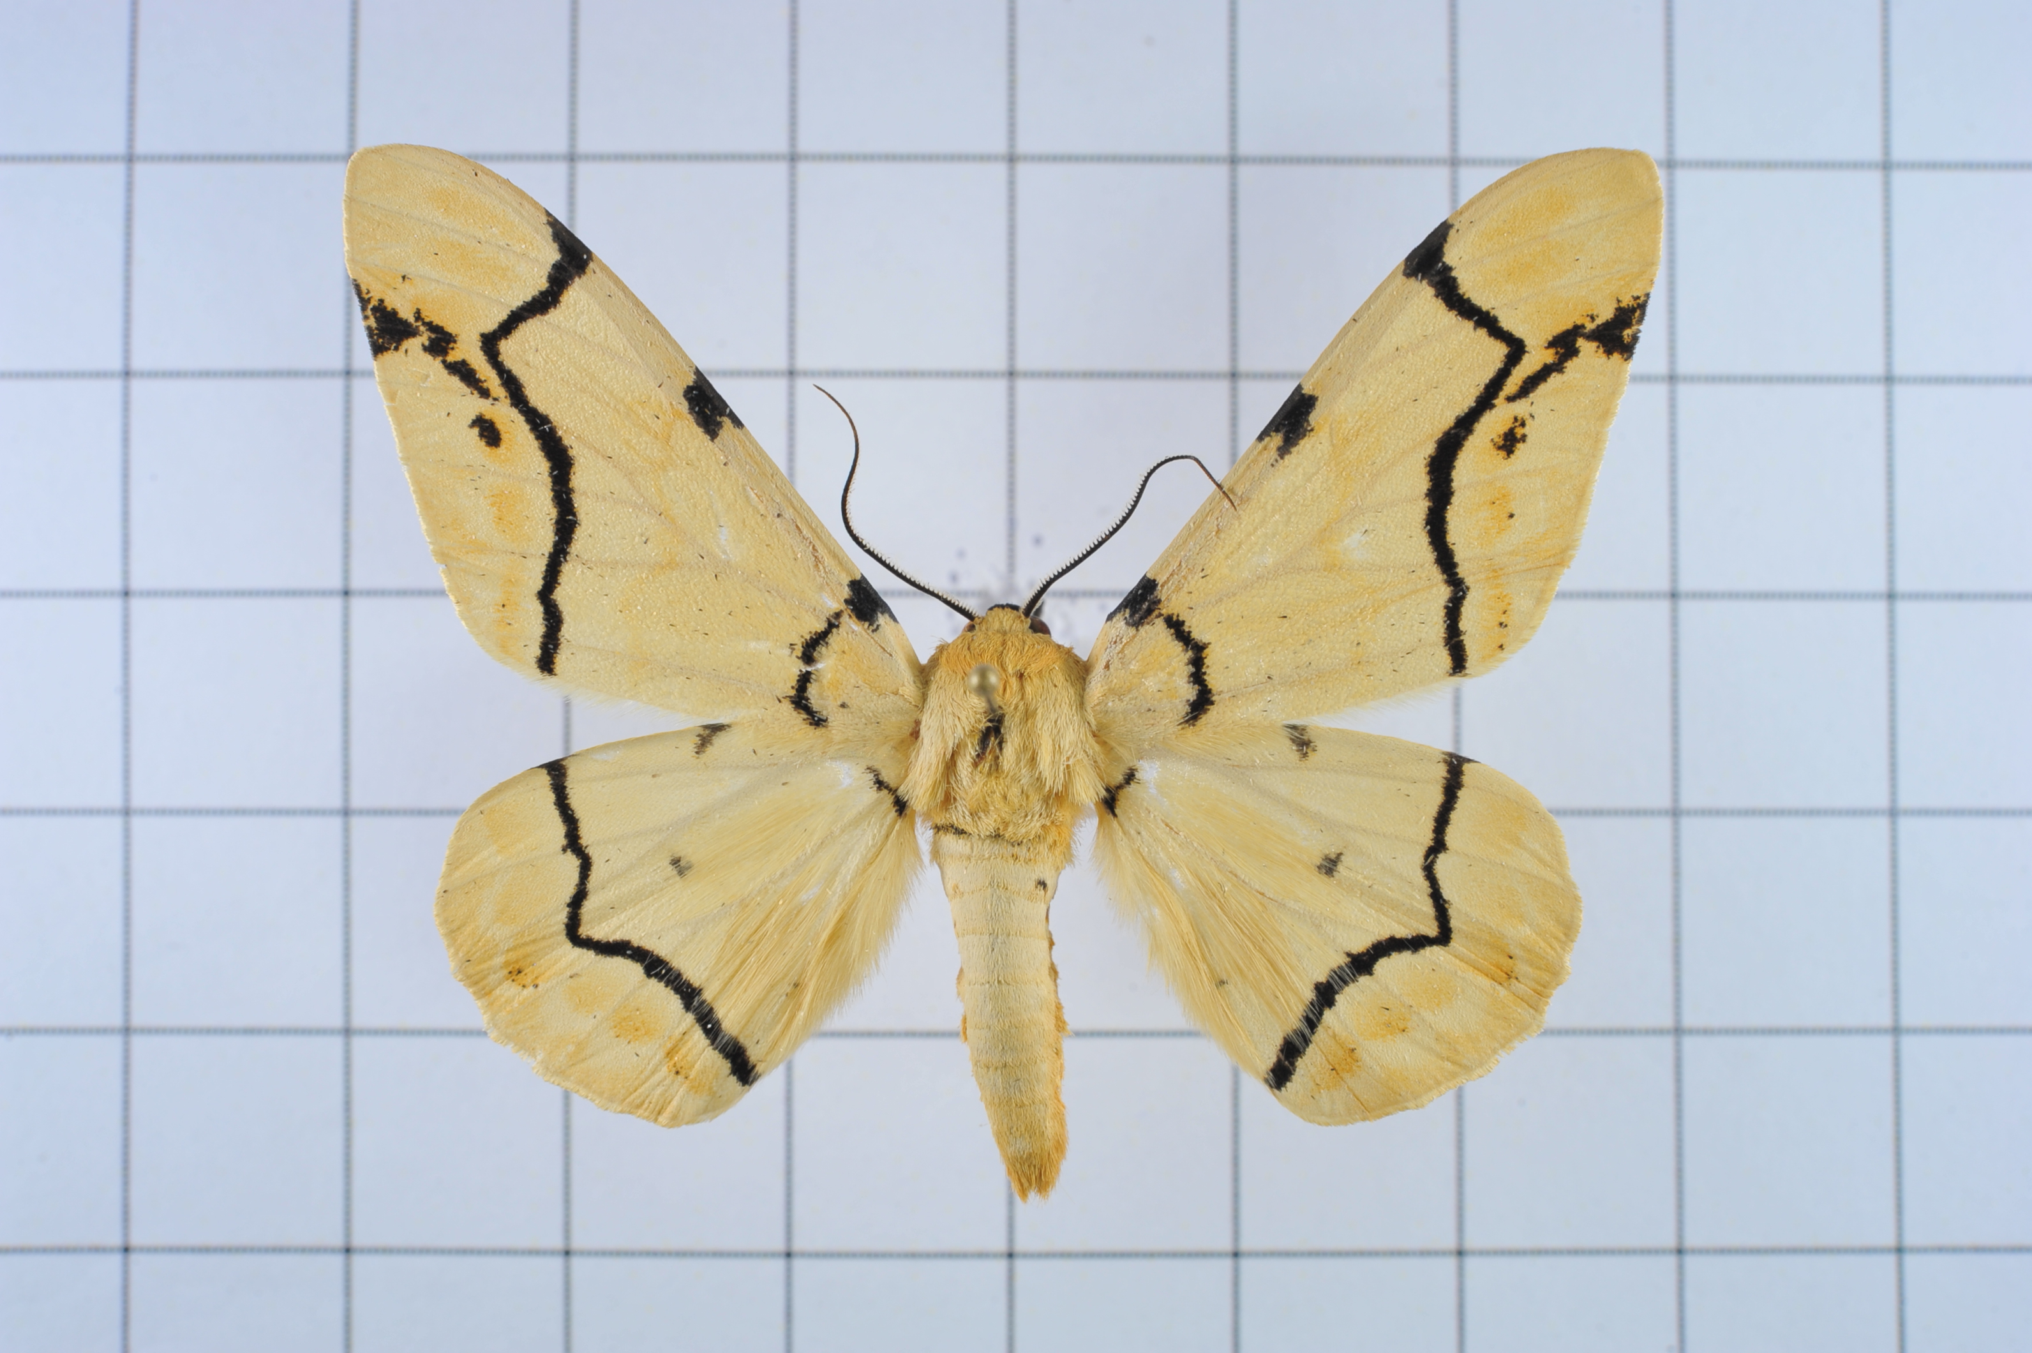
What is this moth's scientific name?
Biston perclara
